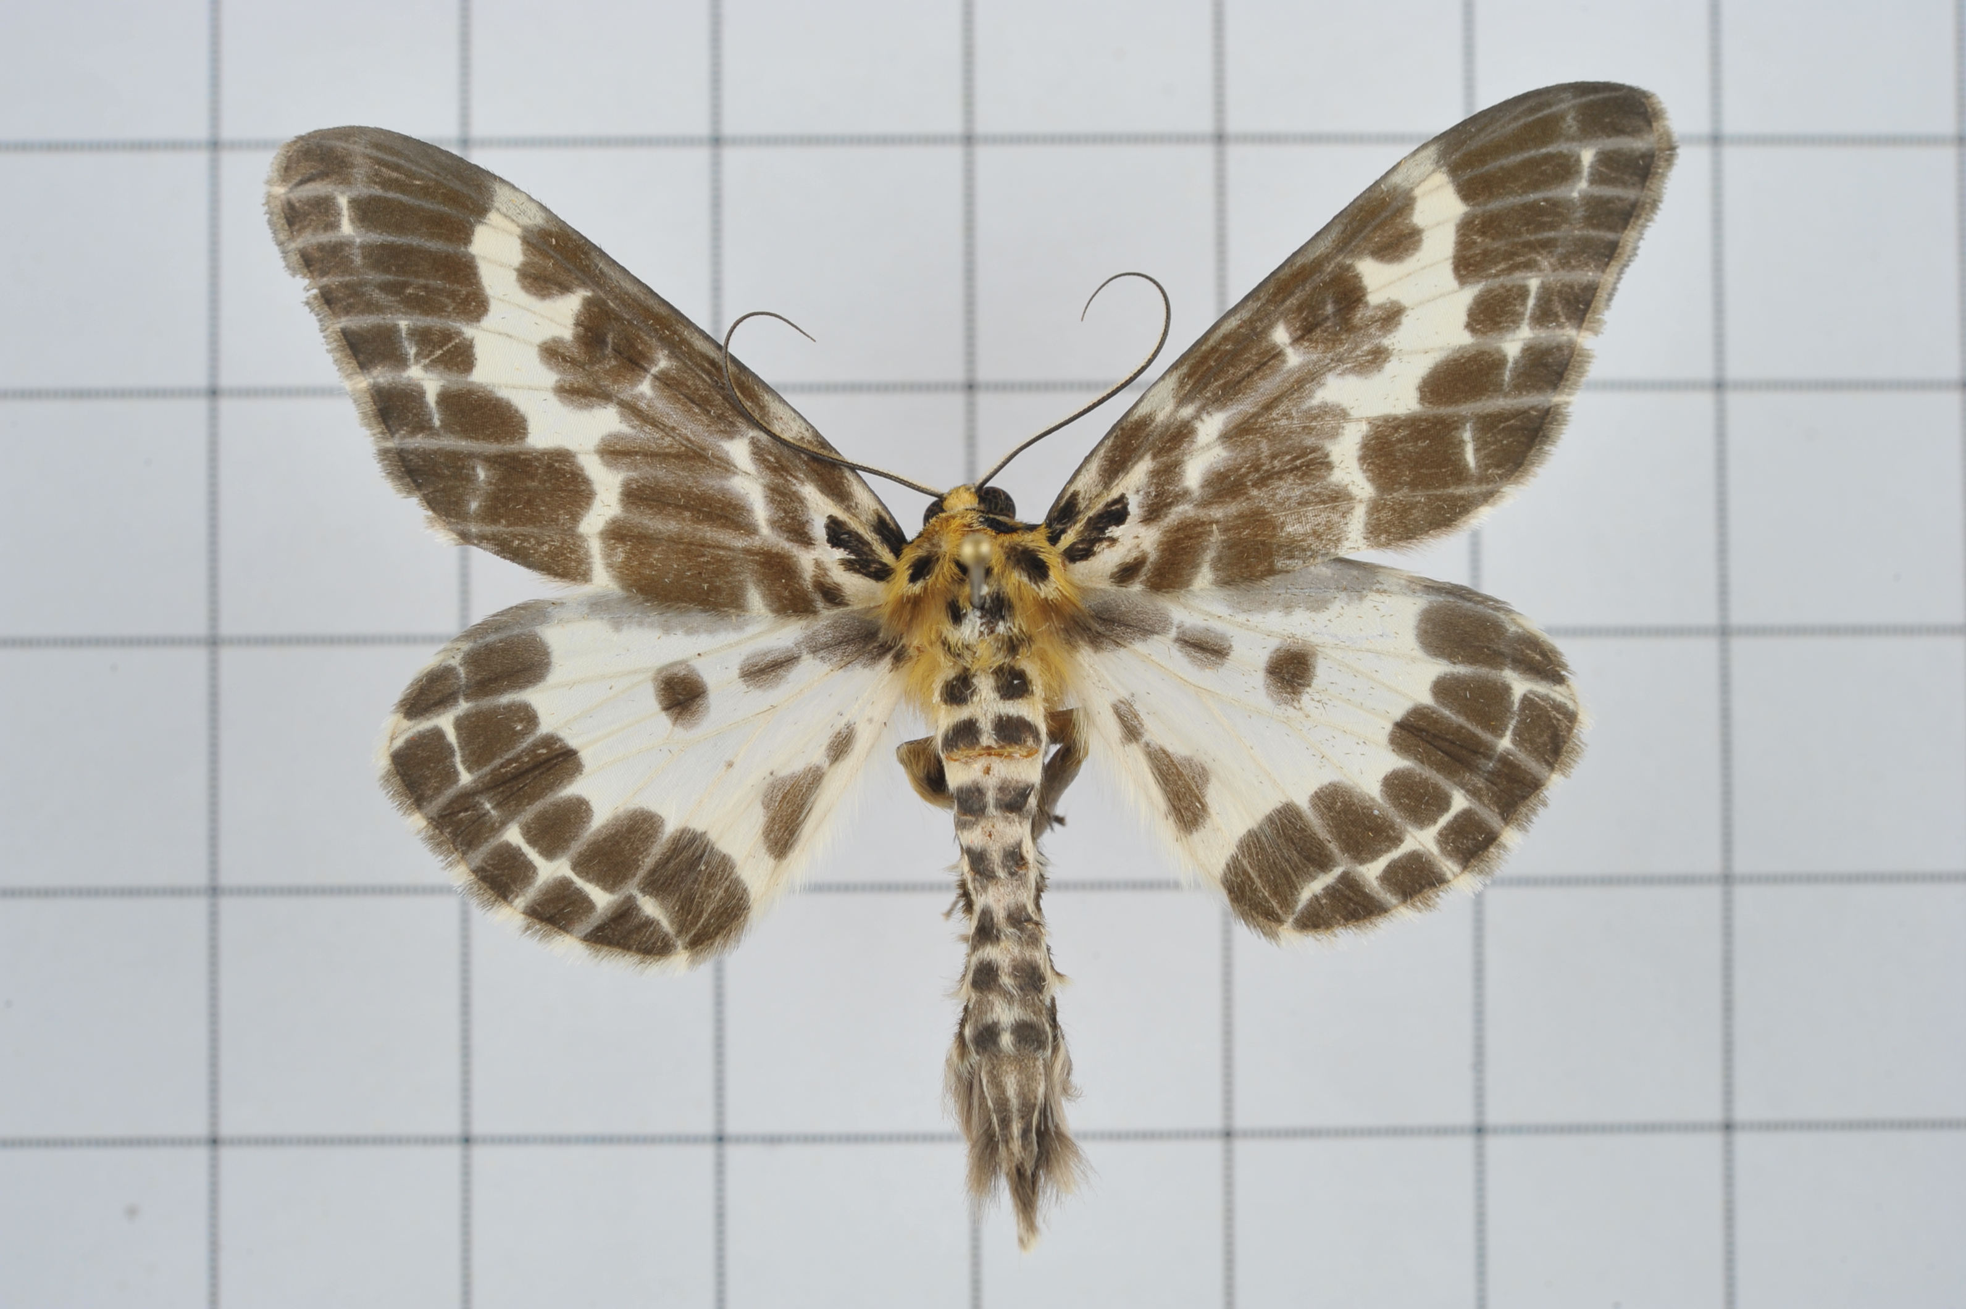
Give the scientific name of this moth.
Pogonopygia nigralbata nigralbata
